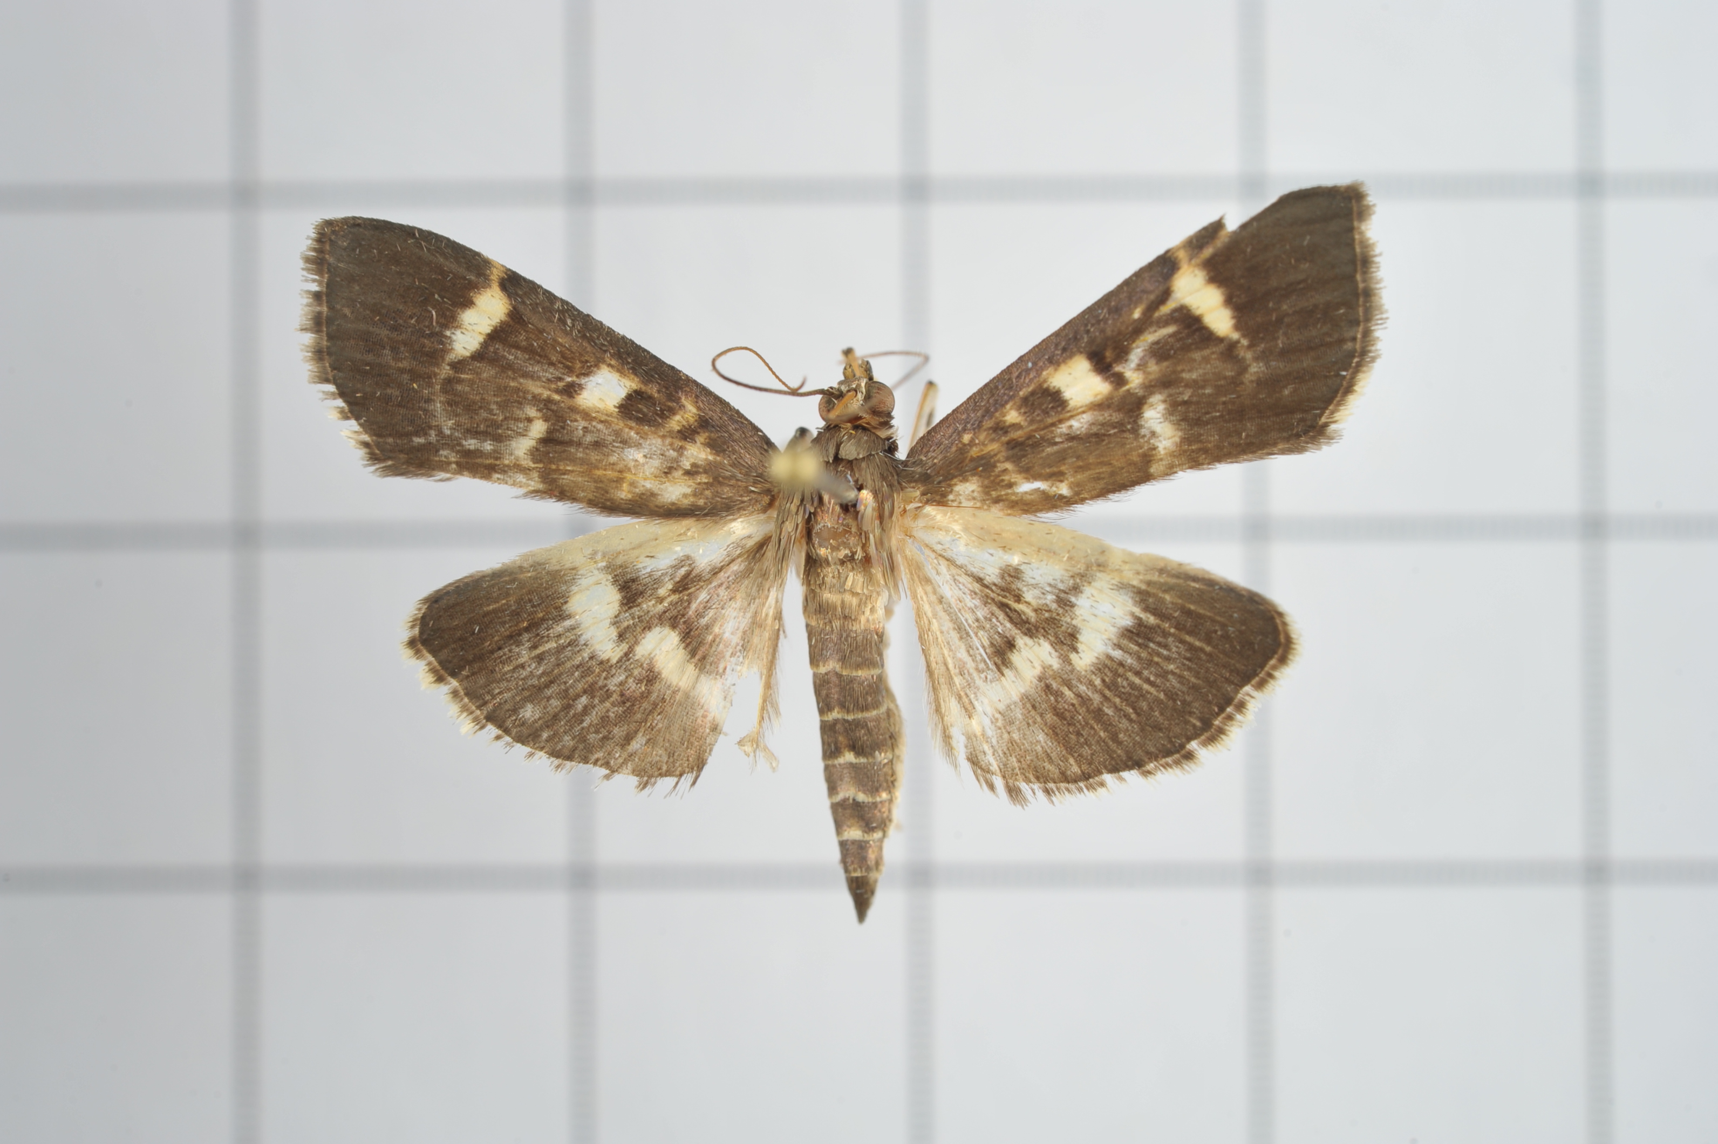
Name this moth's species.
Herpetogramma luctuosalis
